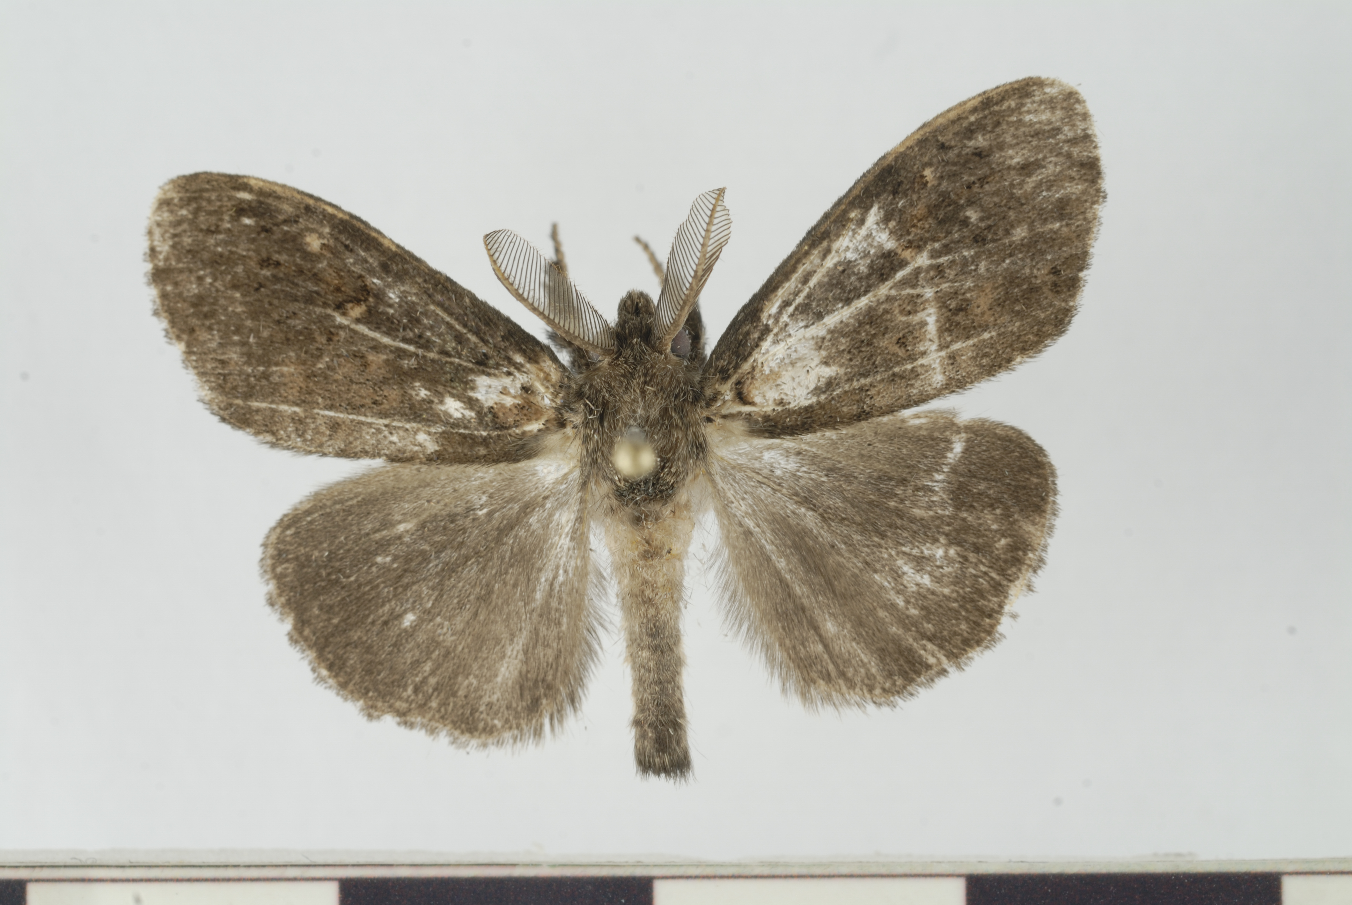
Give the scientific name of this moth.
Olene dudgeoni
